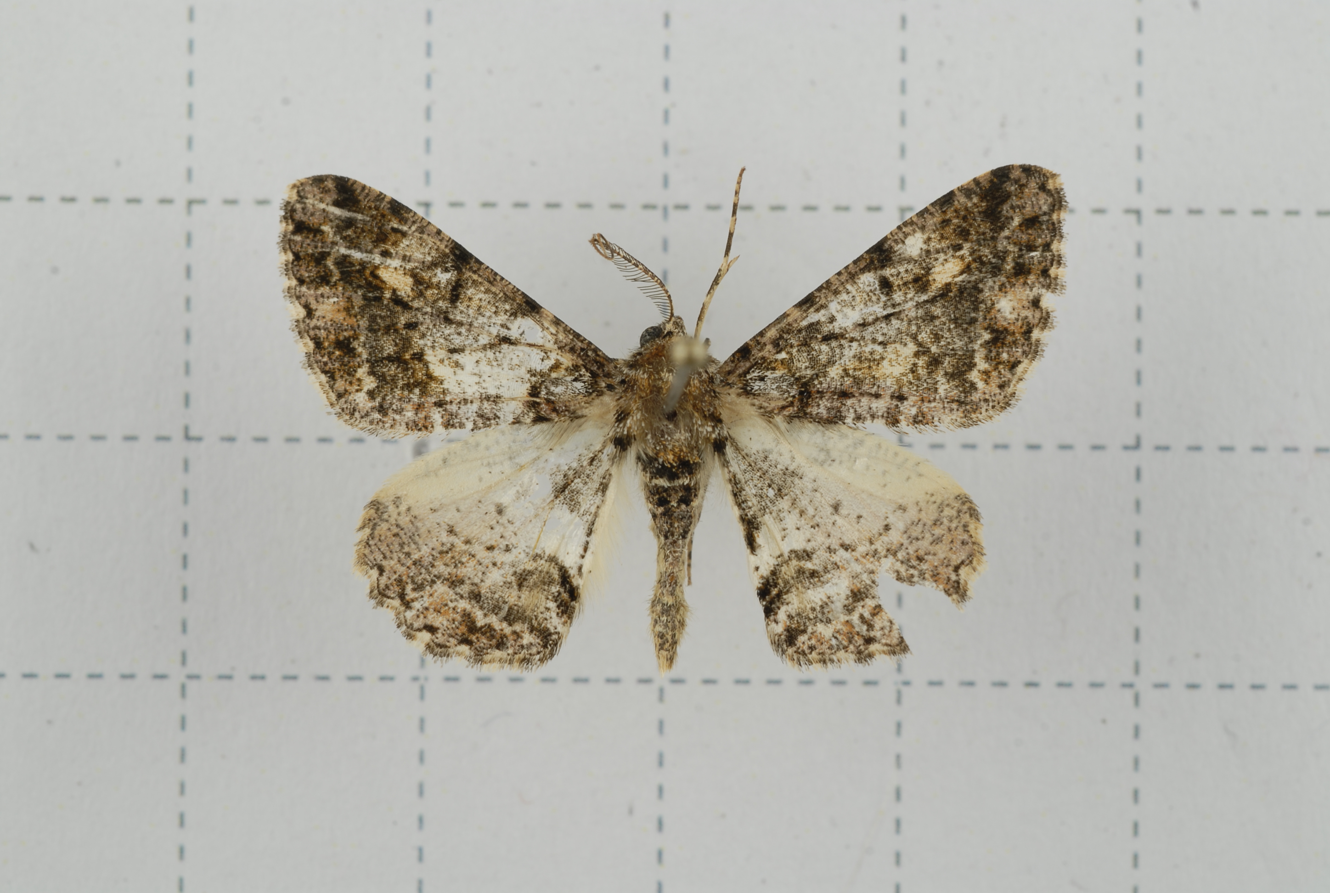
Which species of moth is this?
Alcis taiwanovariegata
